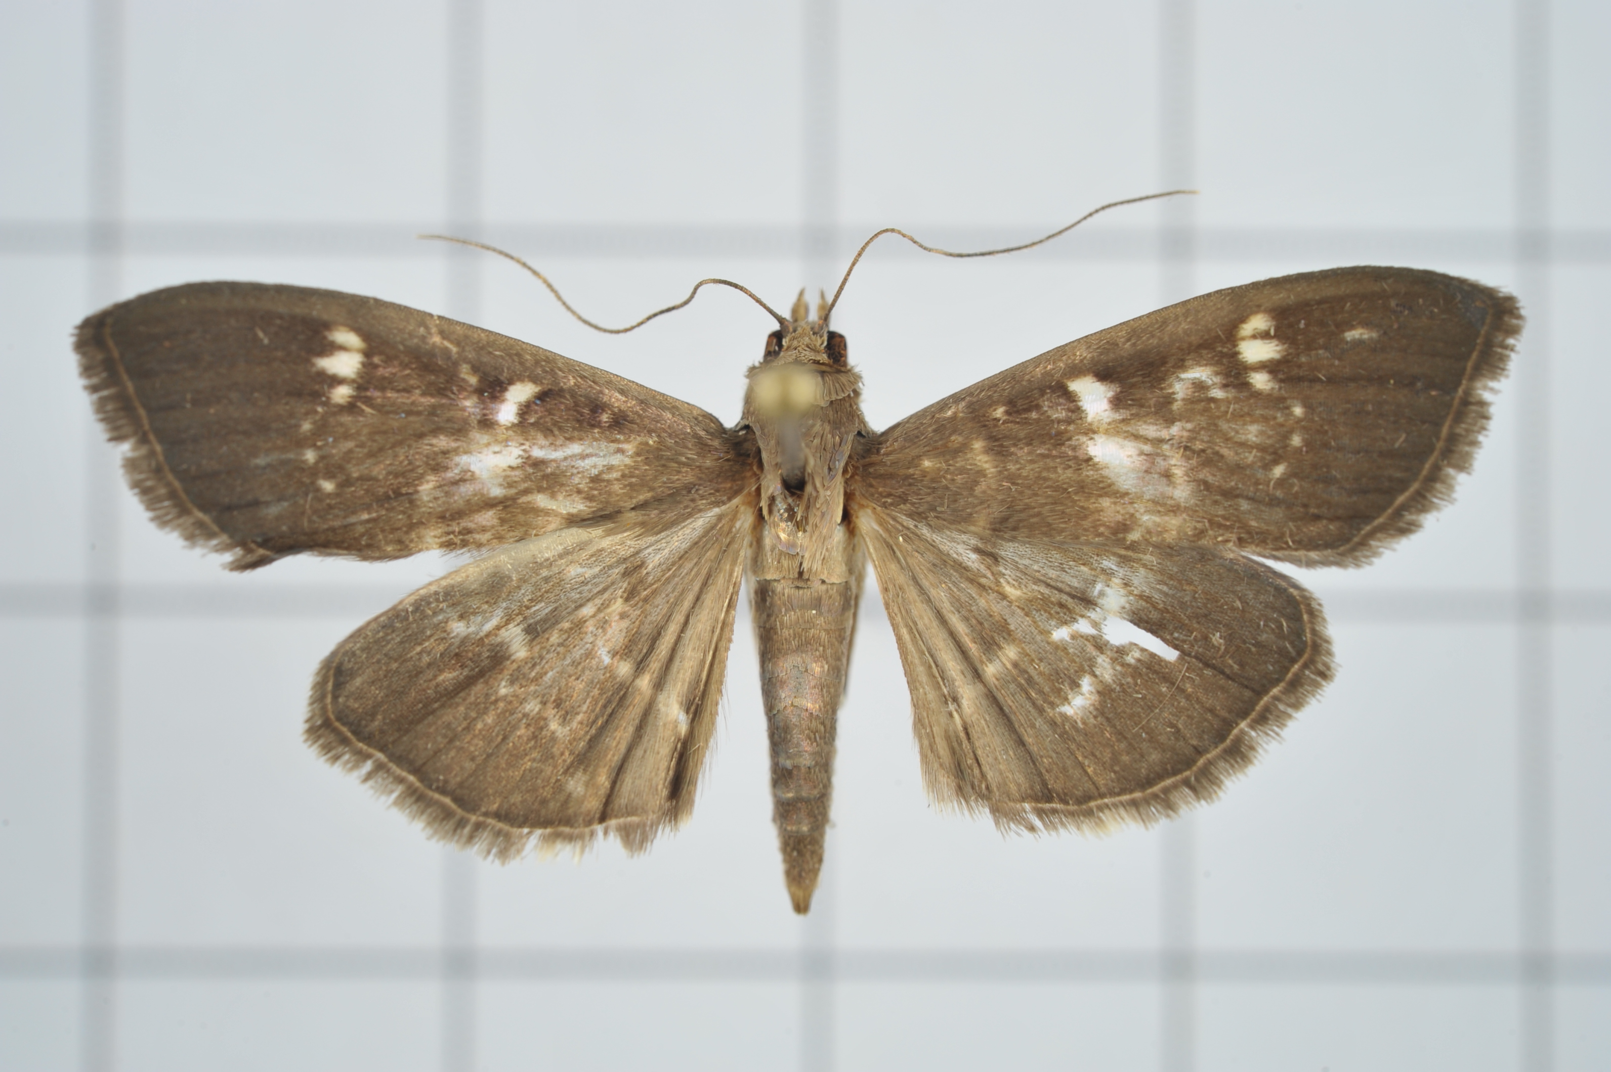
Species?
Prorodes mimica
